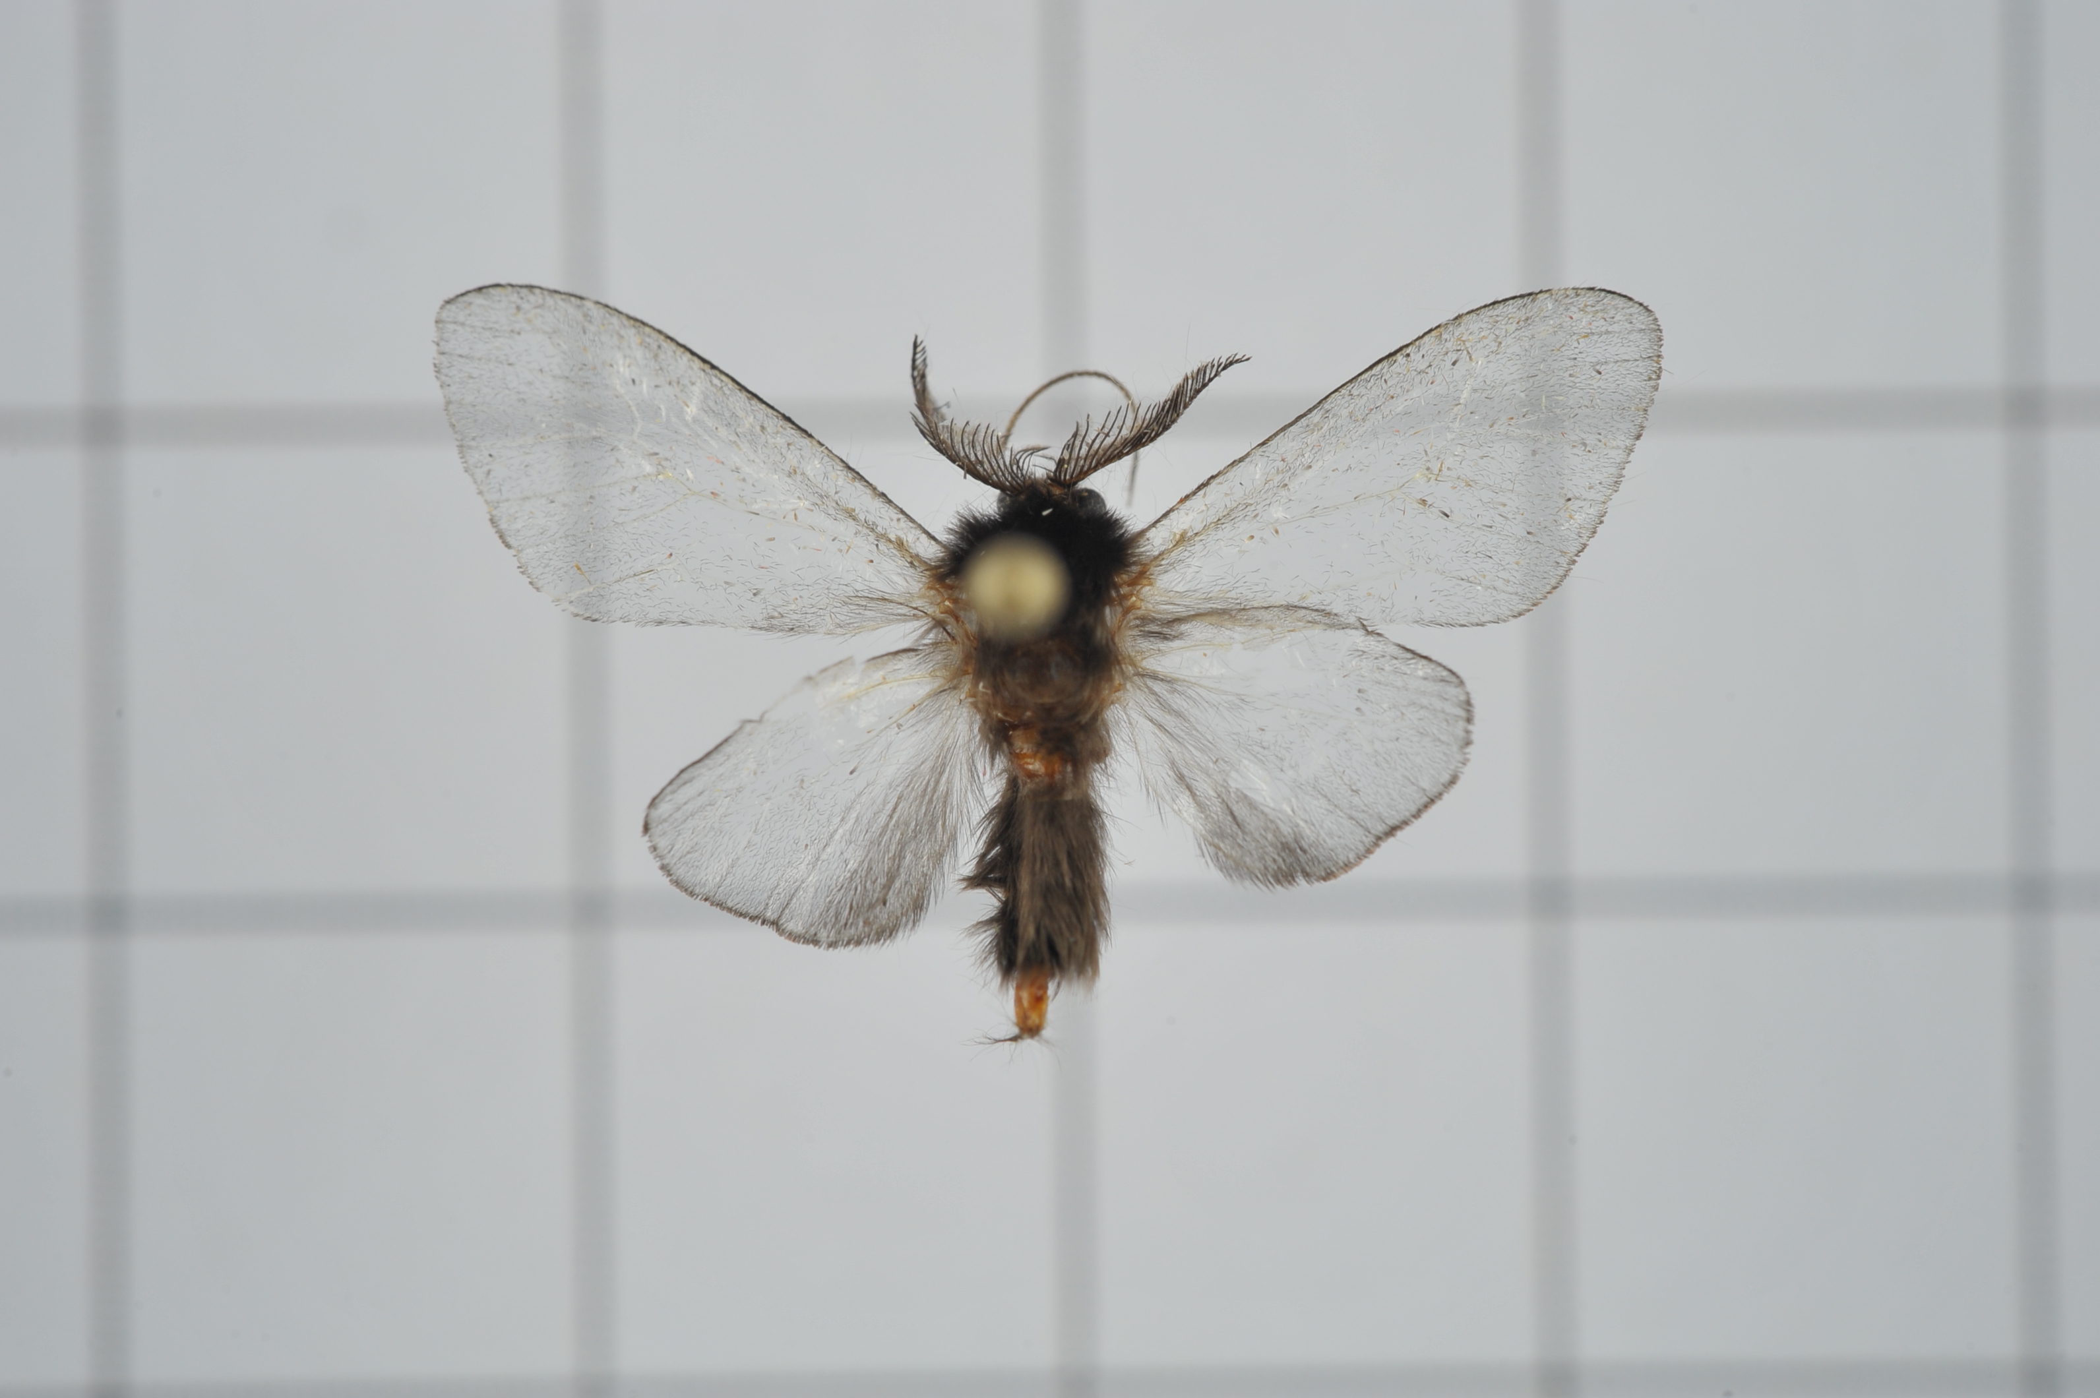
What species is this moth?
Eurukuttarus takahashii
